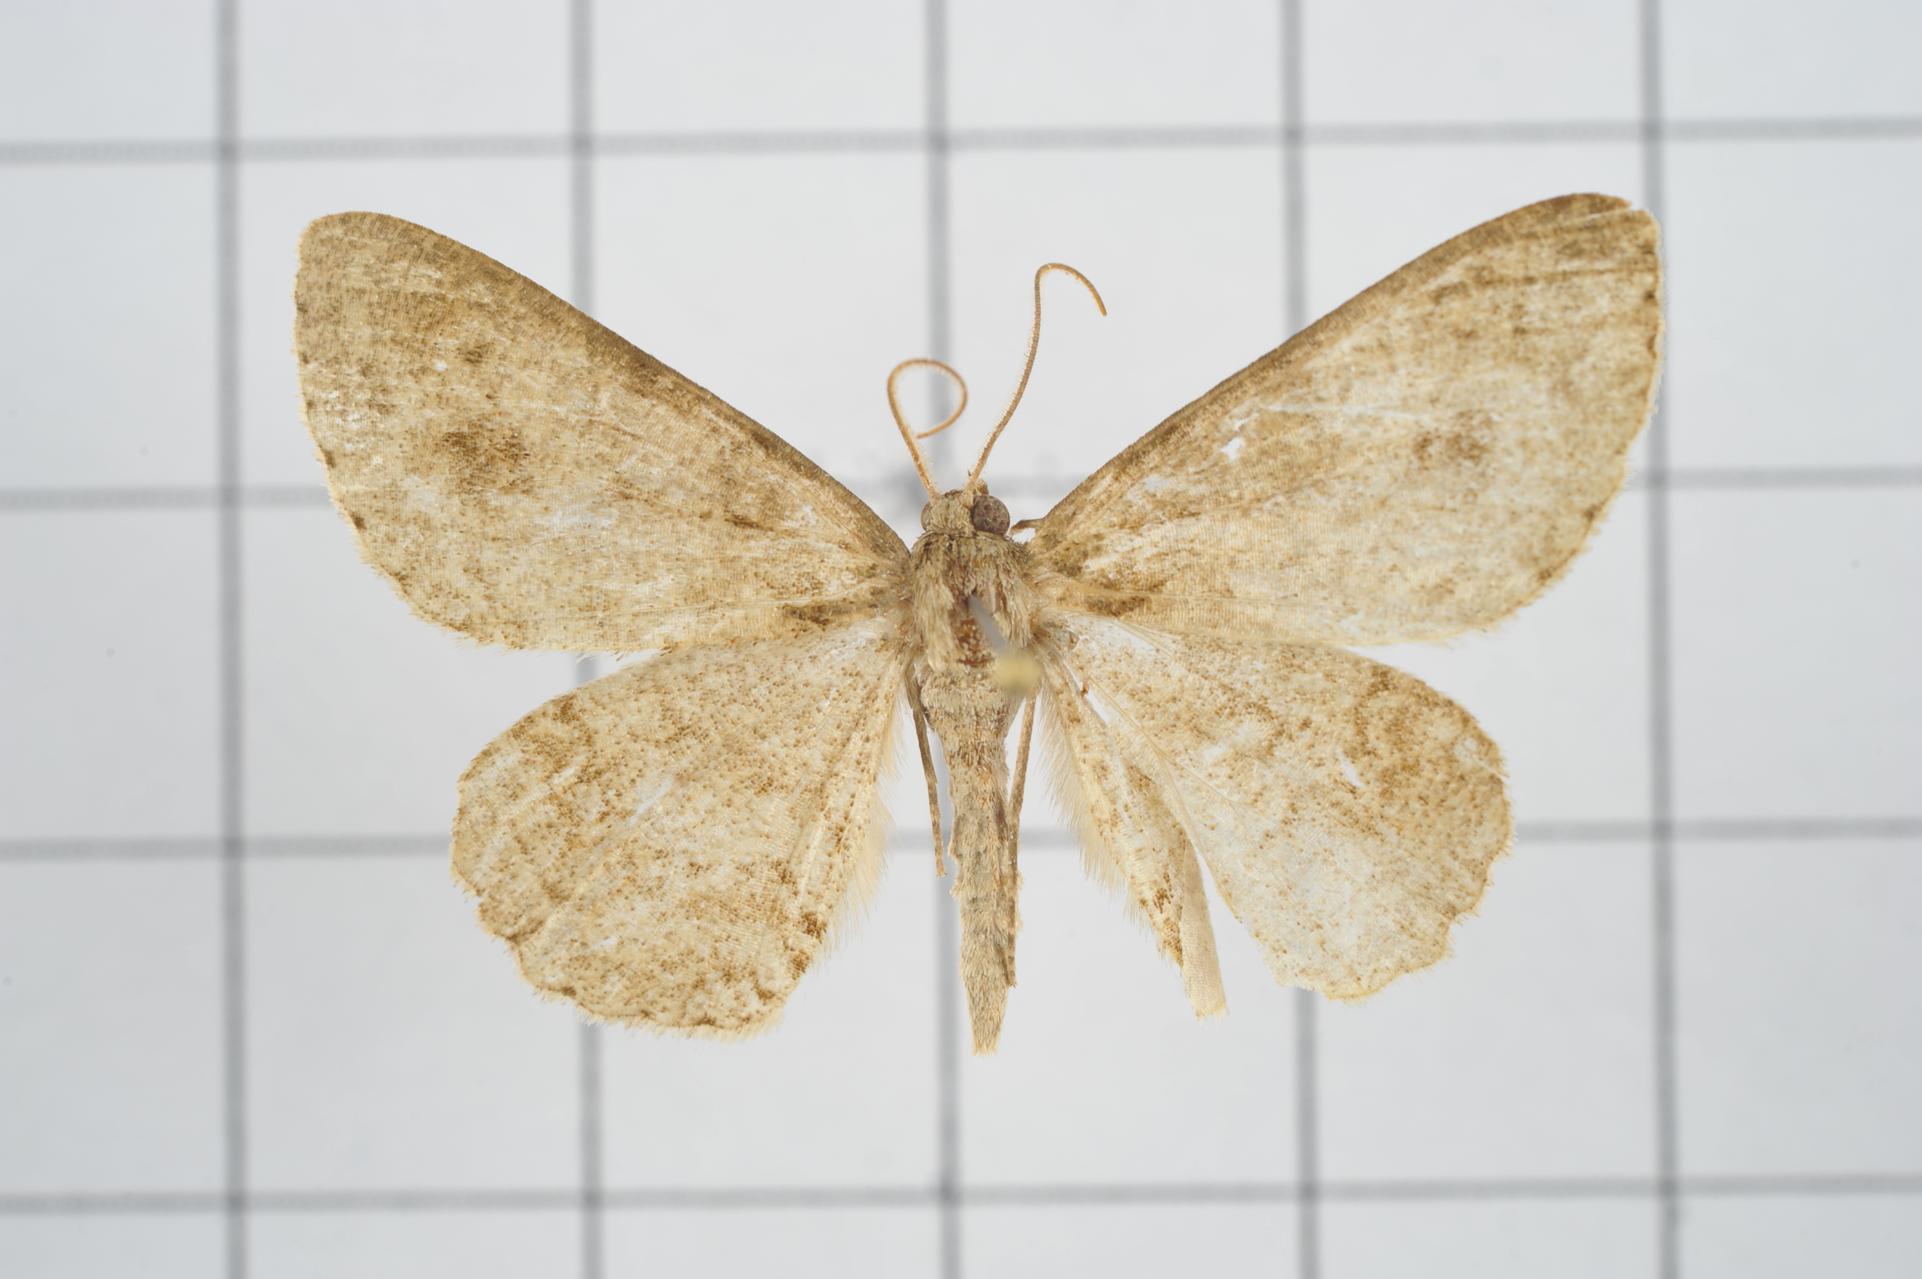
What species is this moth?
Ectropis excellens
